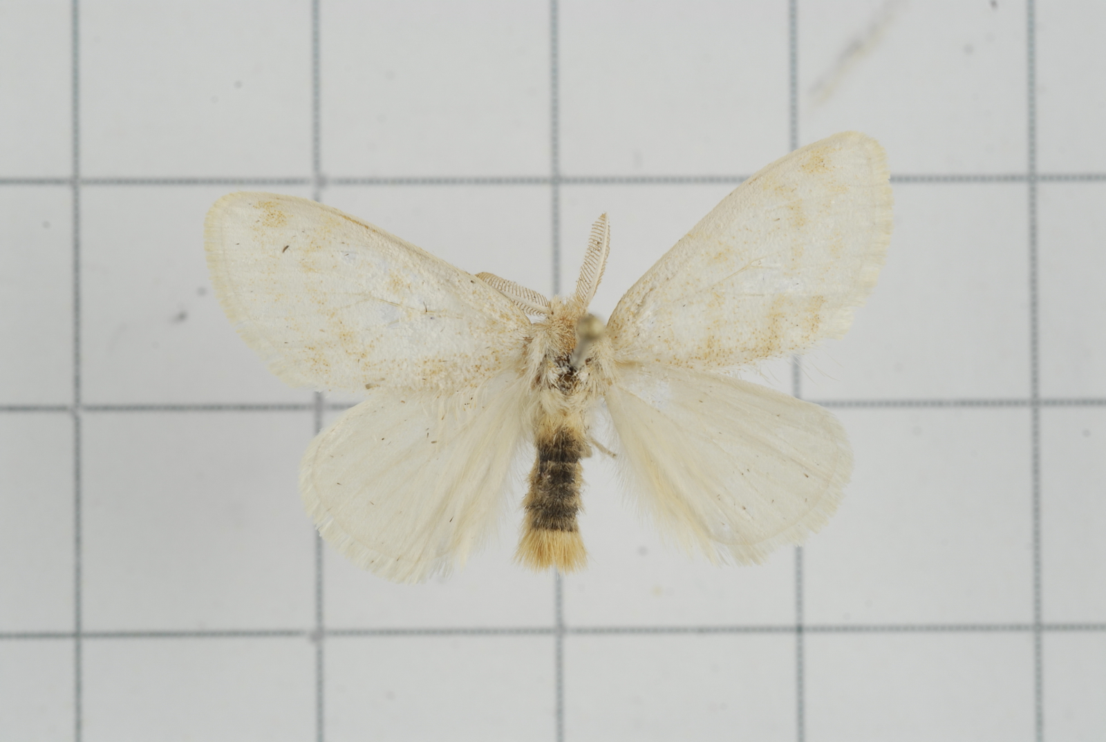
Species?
Euproctis karapina
